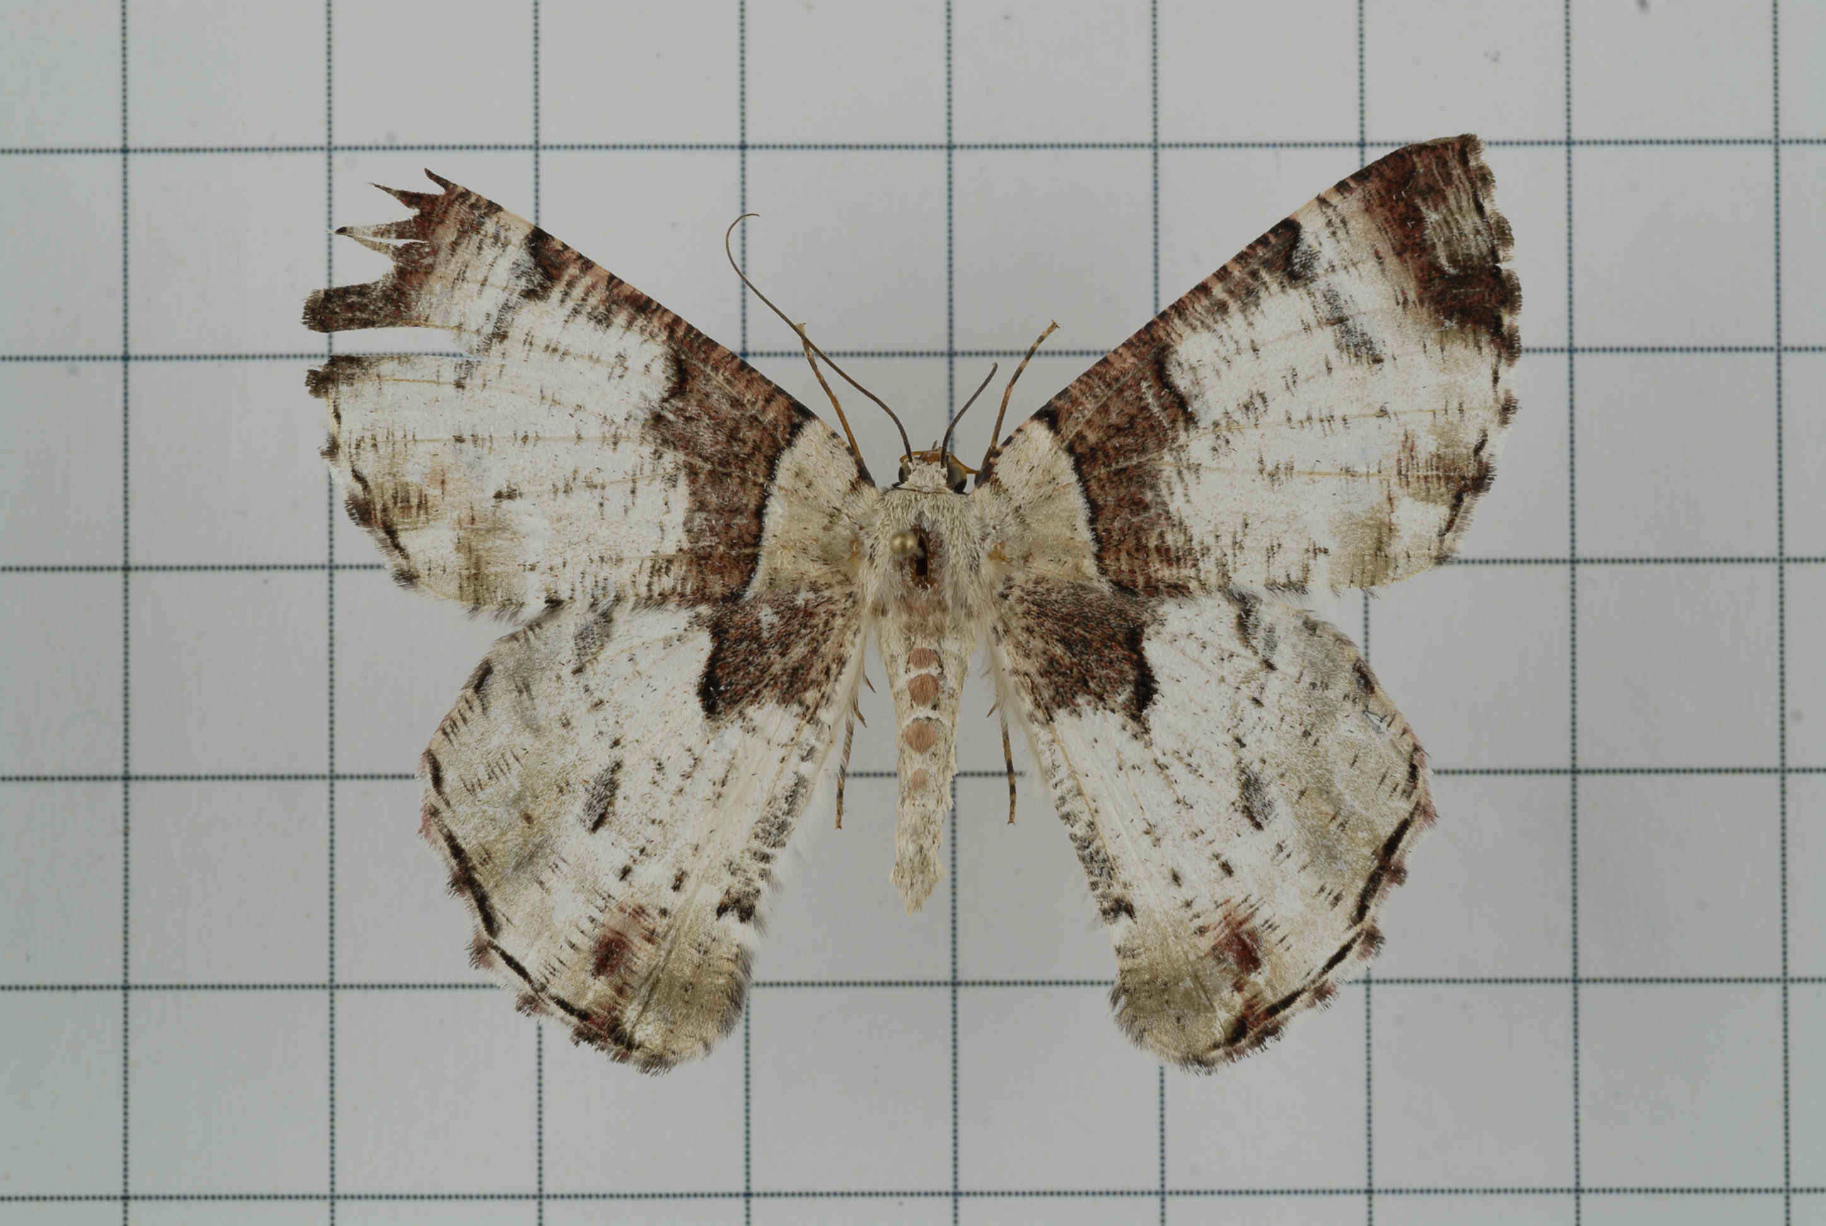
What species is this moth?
Pachyodes subtrita subtrita
